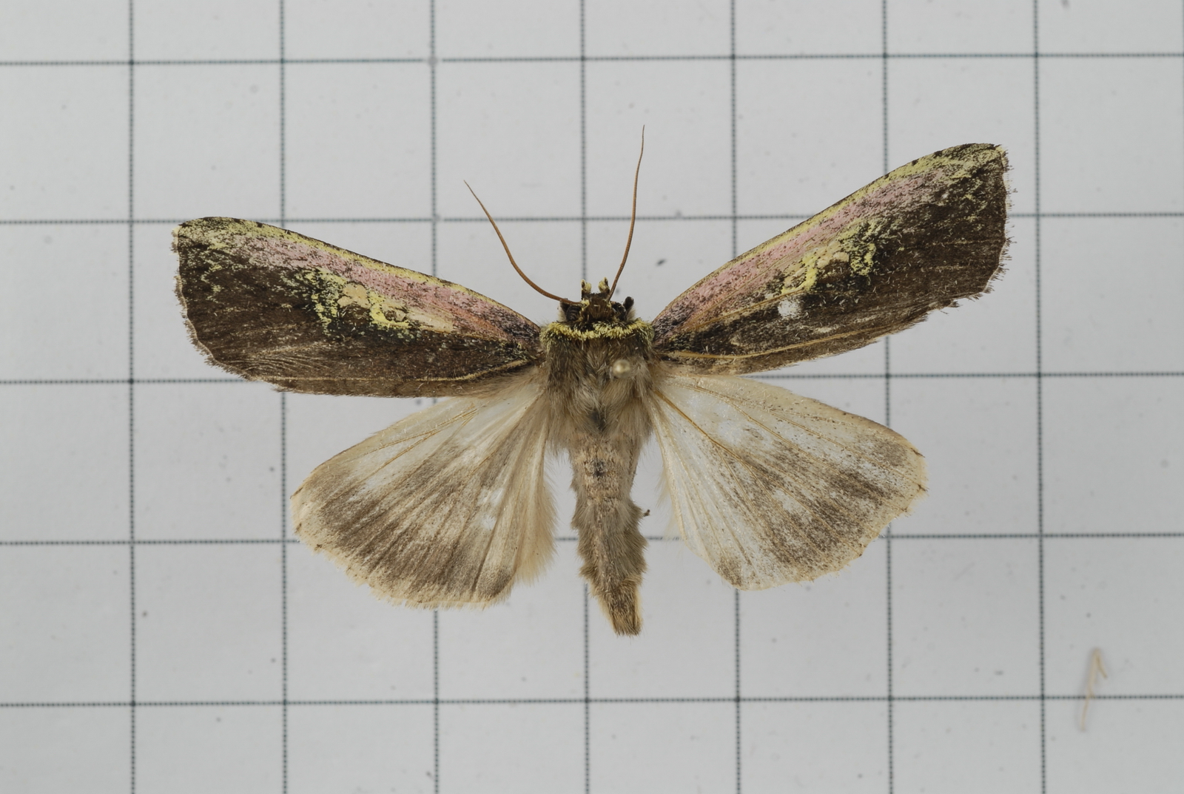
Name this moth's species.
Tethea consimilis c-album
